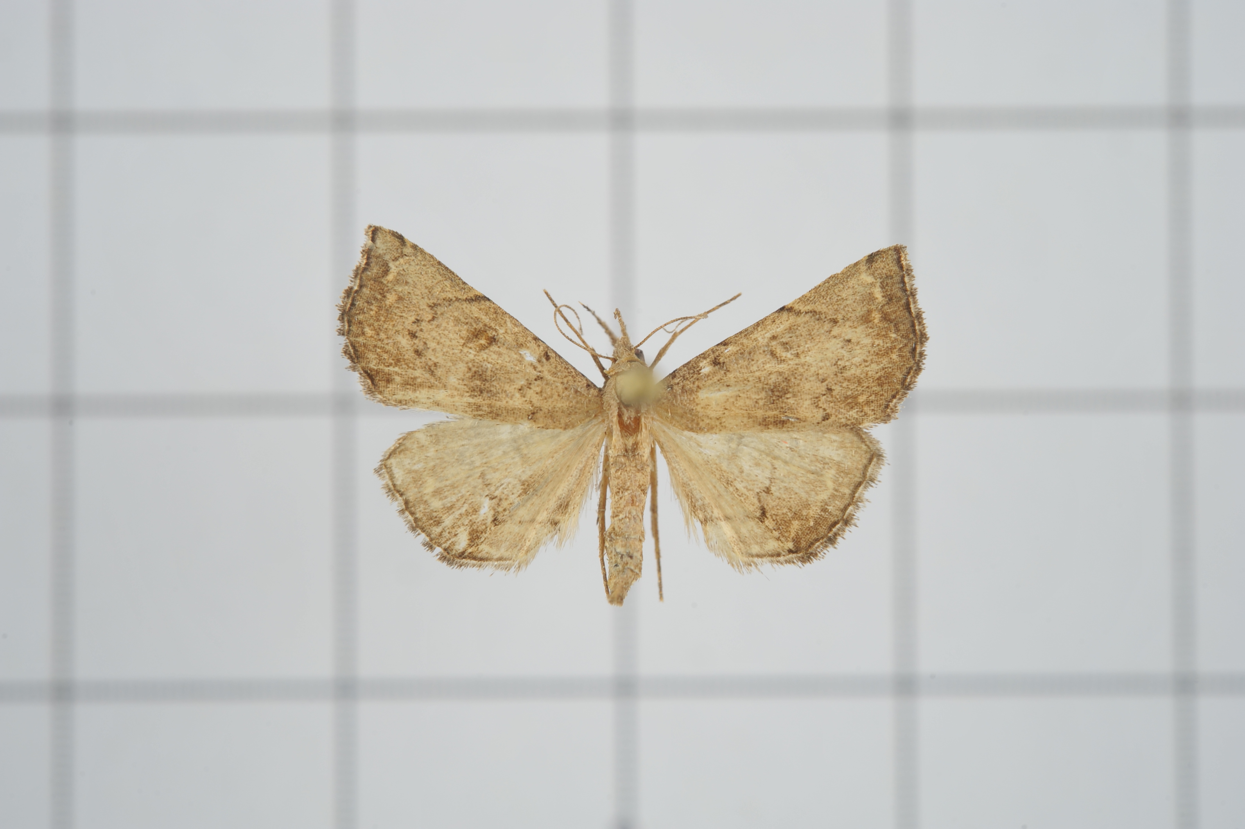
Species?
Progonia oileusalis
